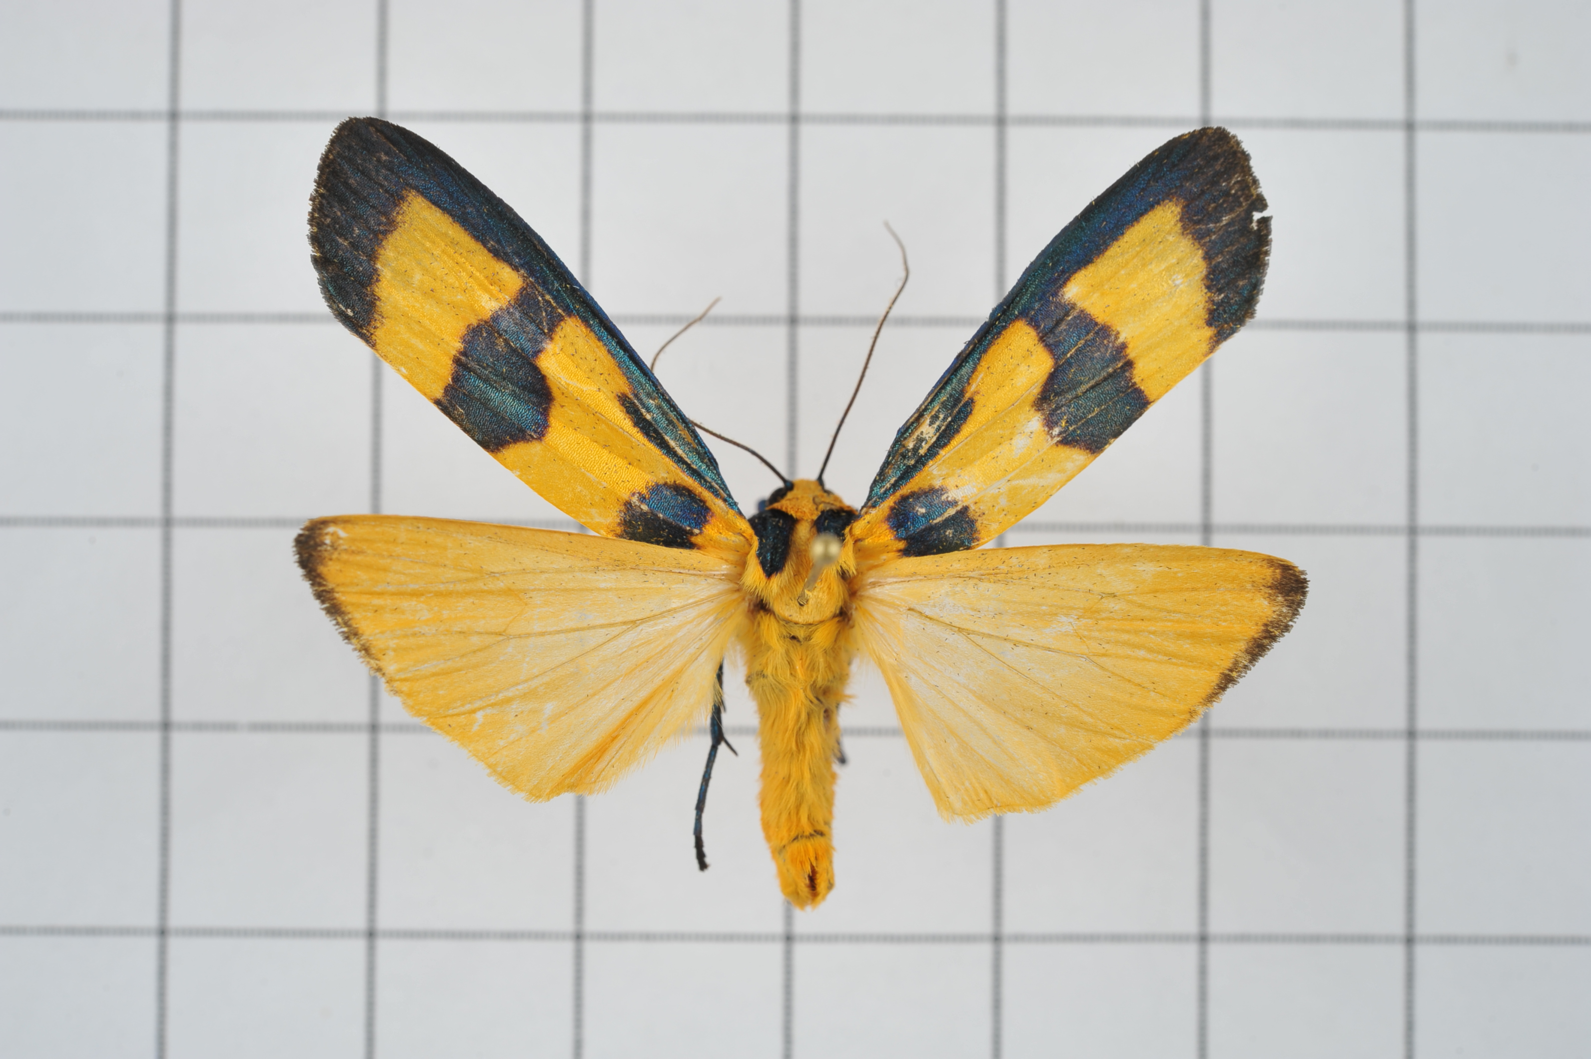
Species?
Chrysaeglia magnifica
